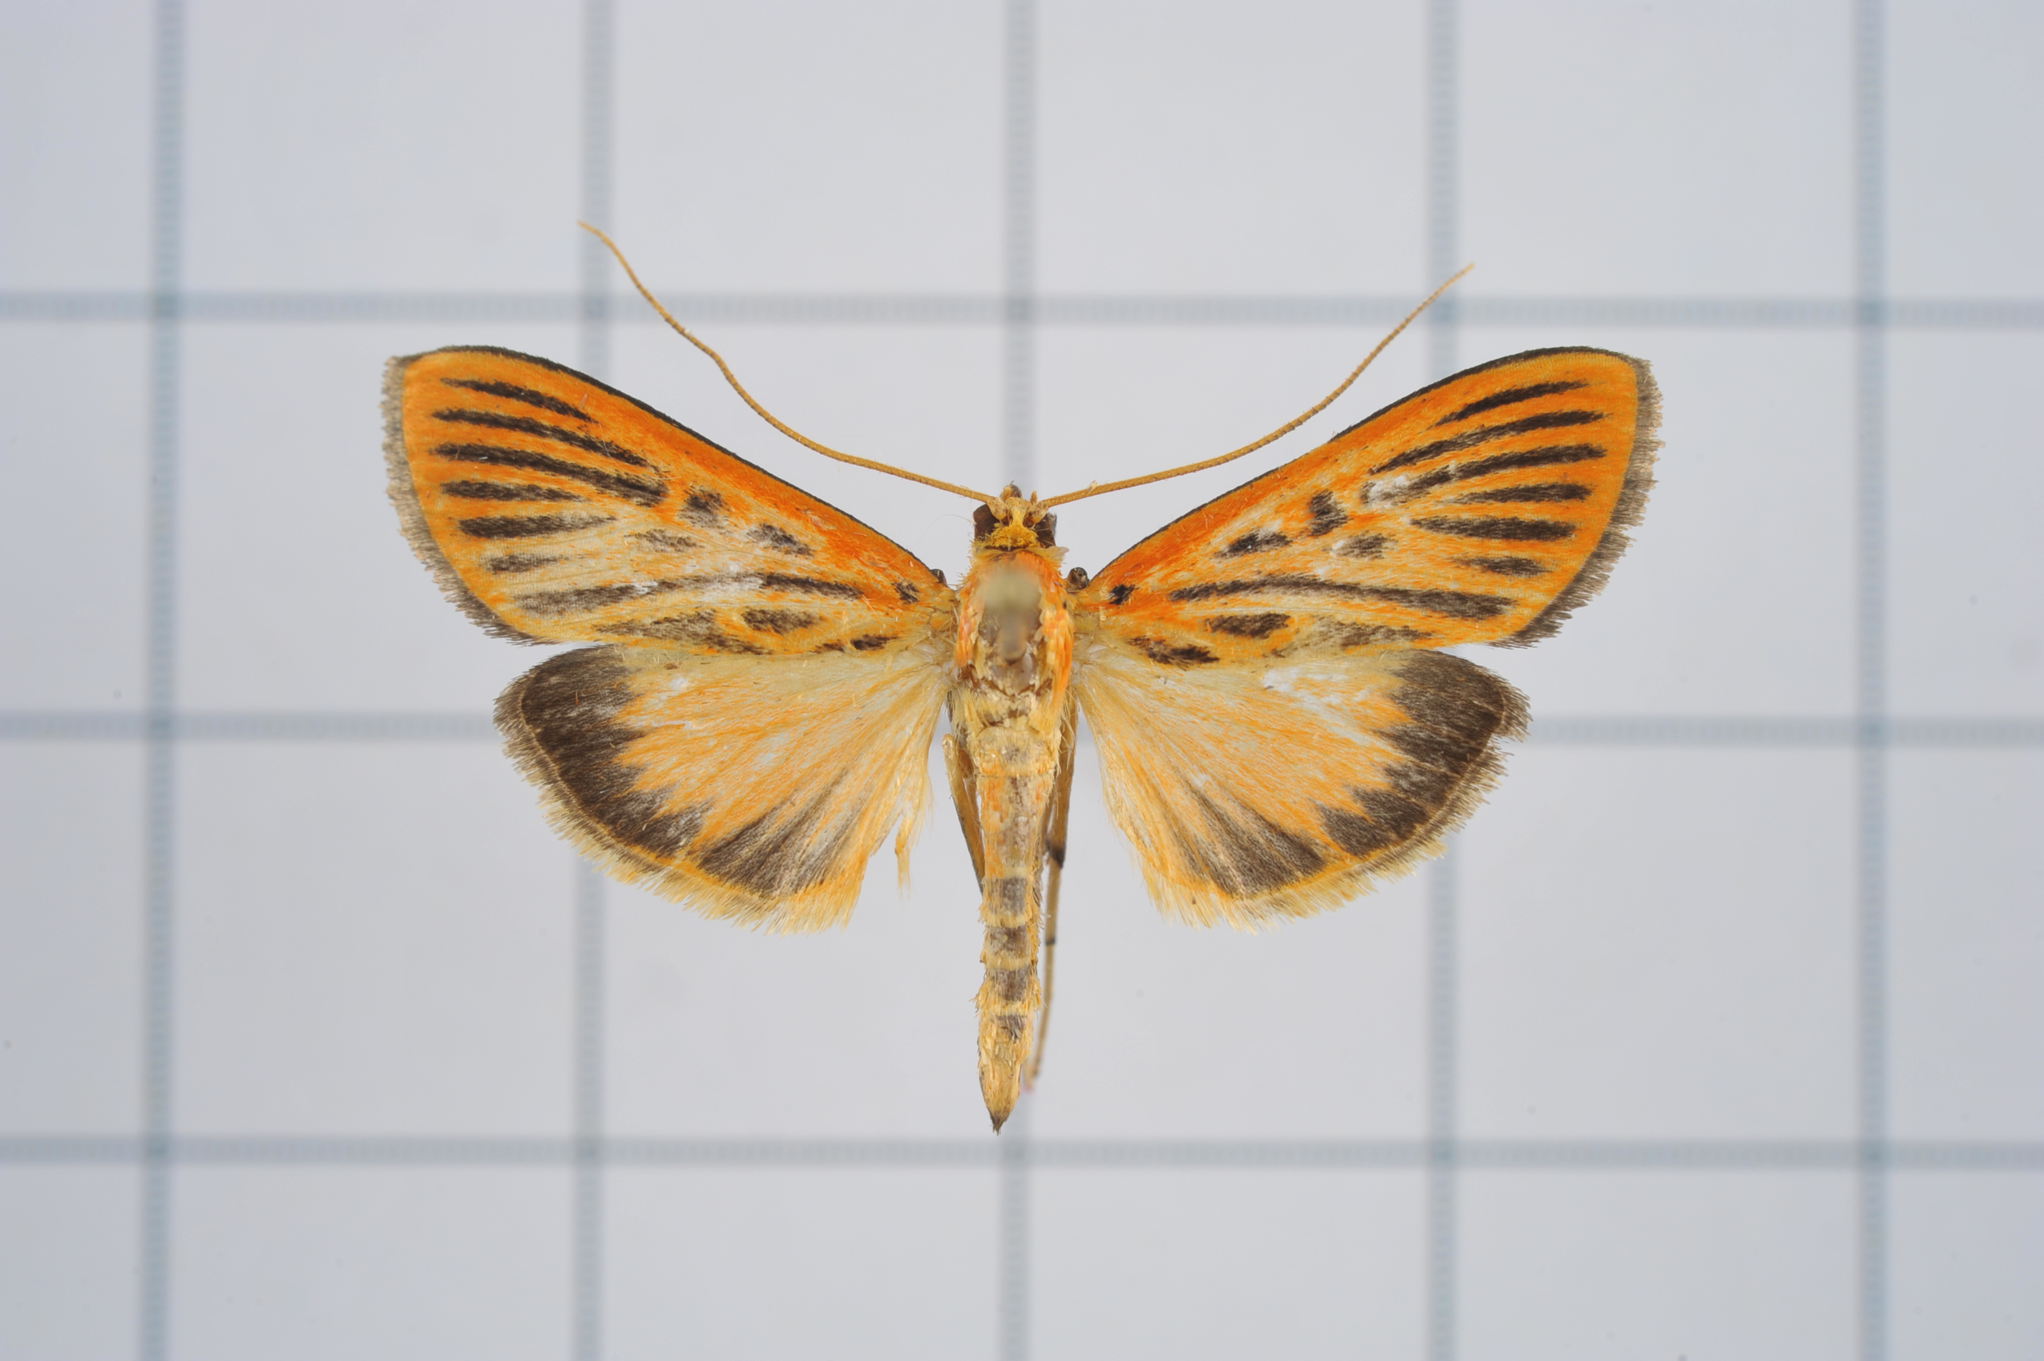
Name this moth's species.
Tyspanodes striata
